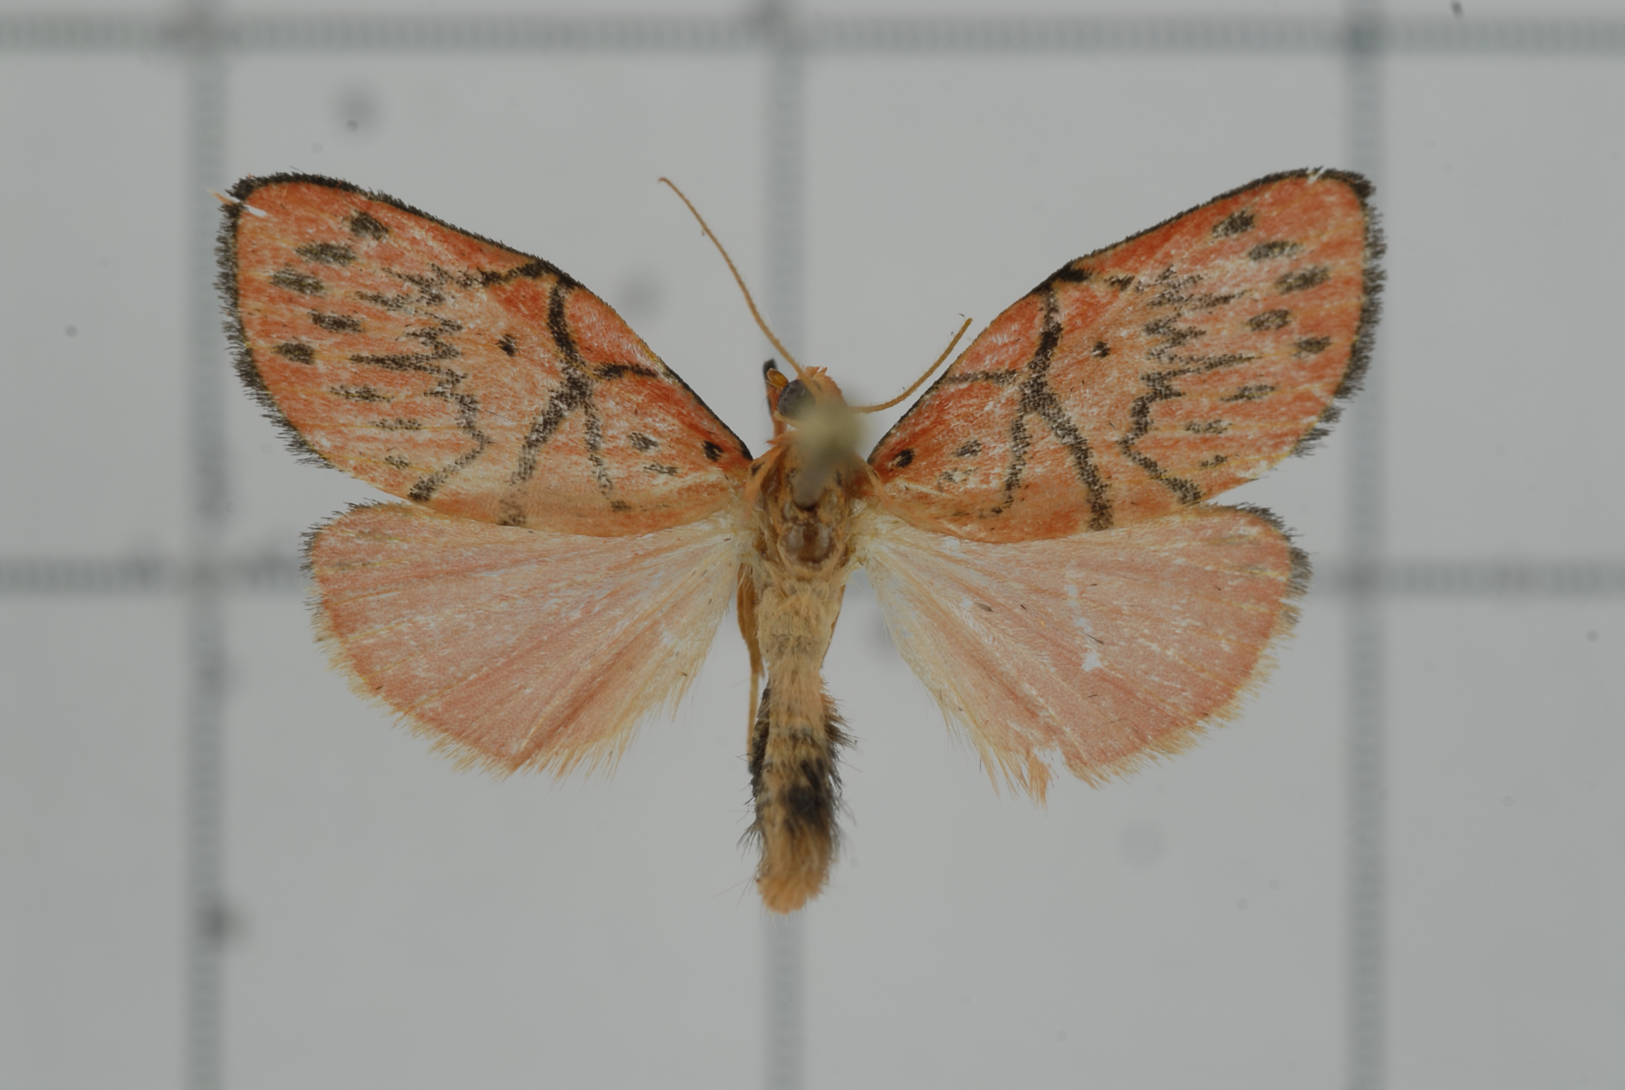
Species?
Aberrasine lichenshihi
